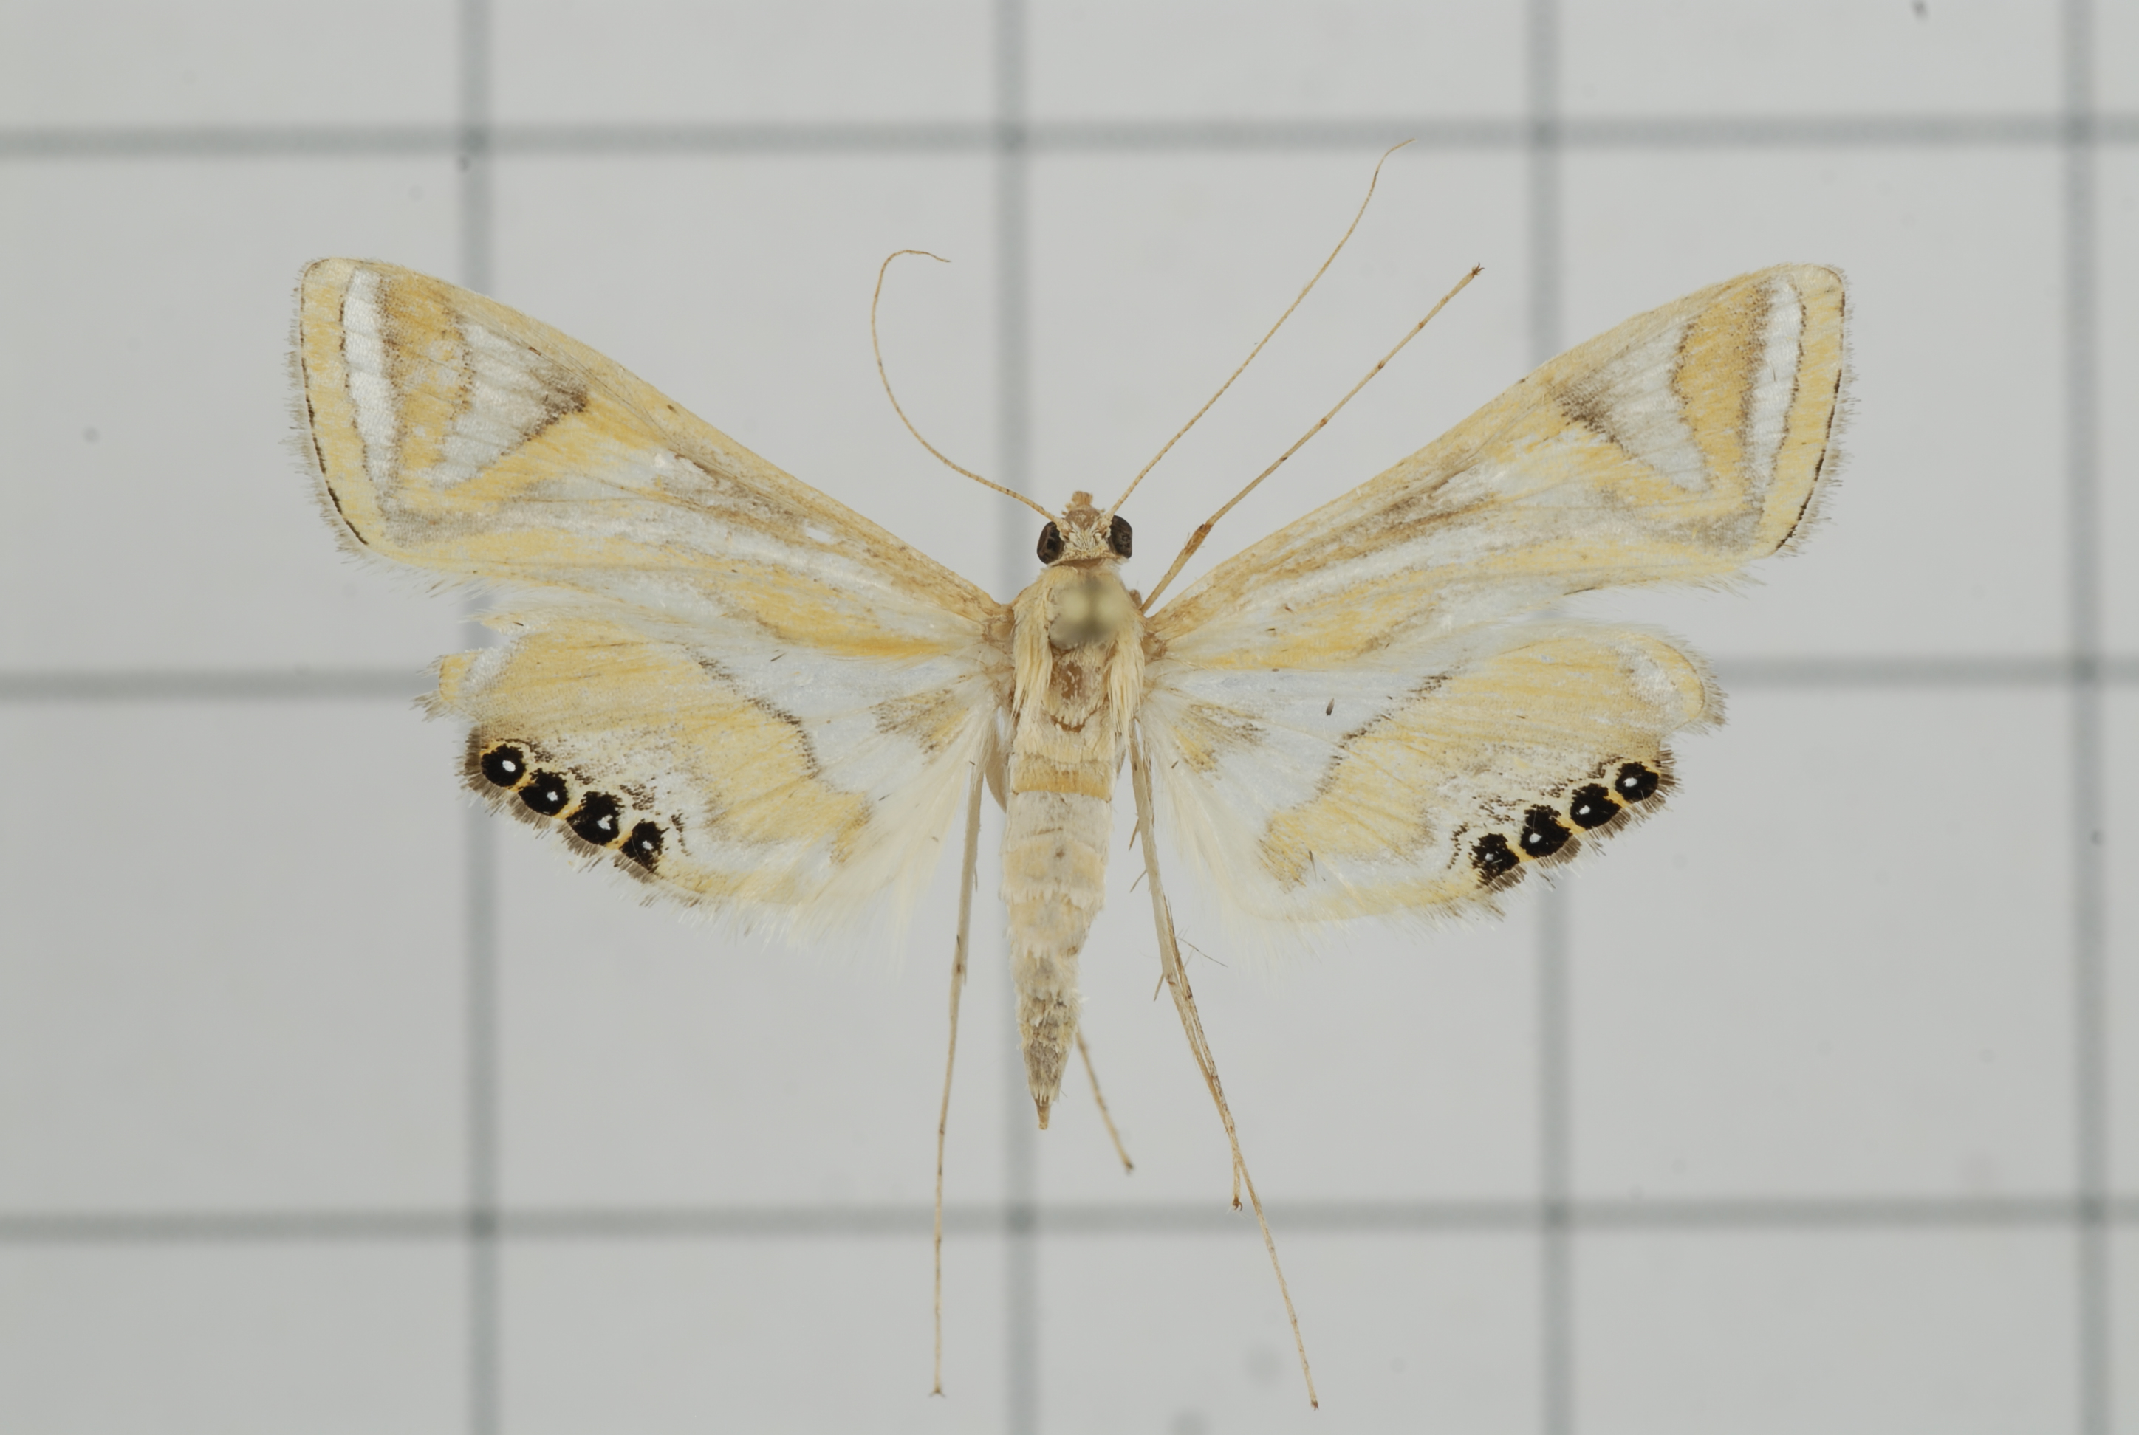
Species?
Eoophyla conjunctalis
